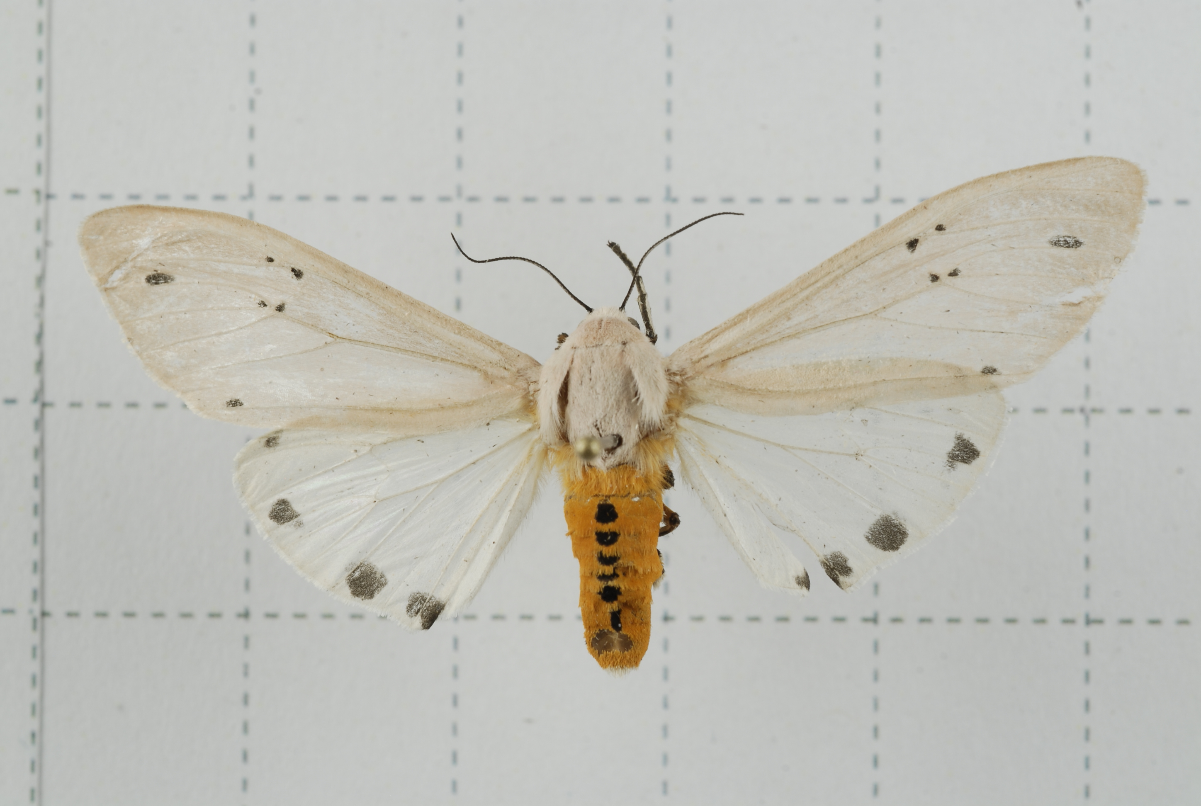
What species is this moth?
Creatonotos transiens koni
